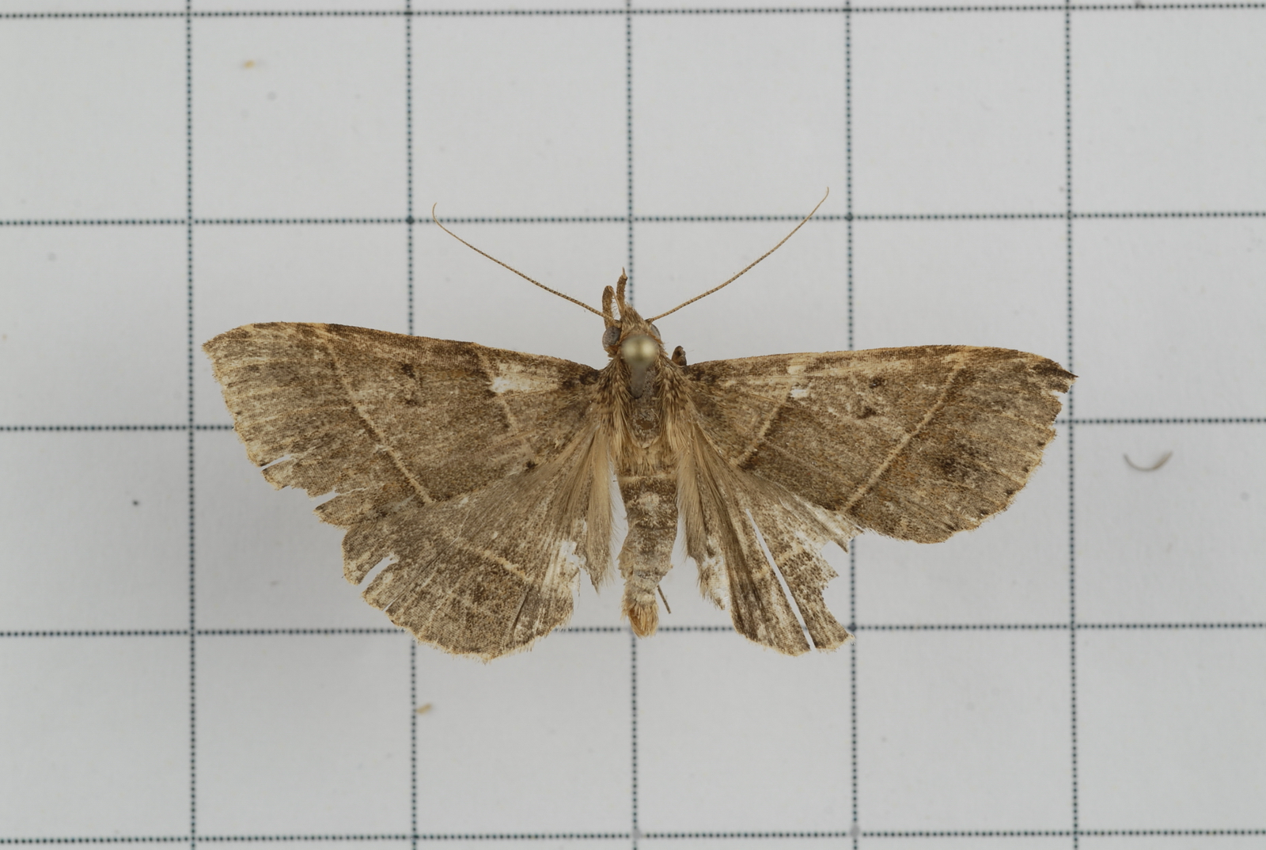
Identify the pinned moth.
Bertula parallela
